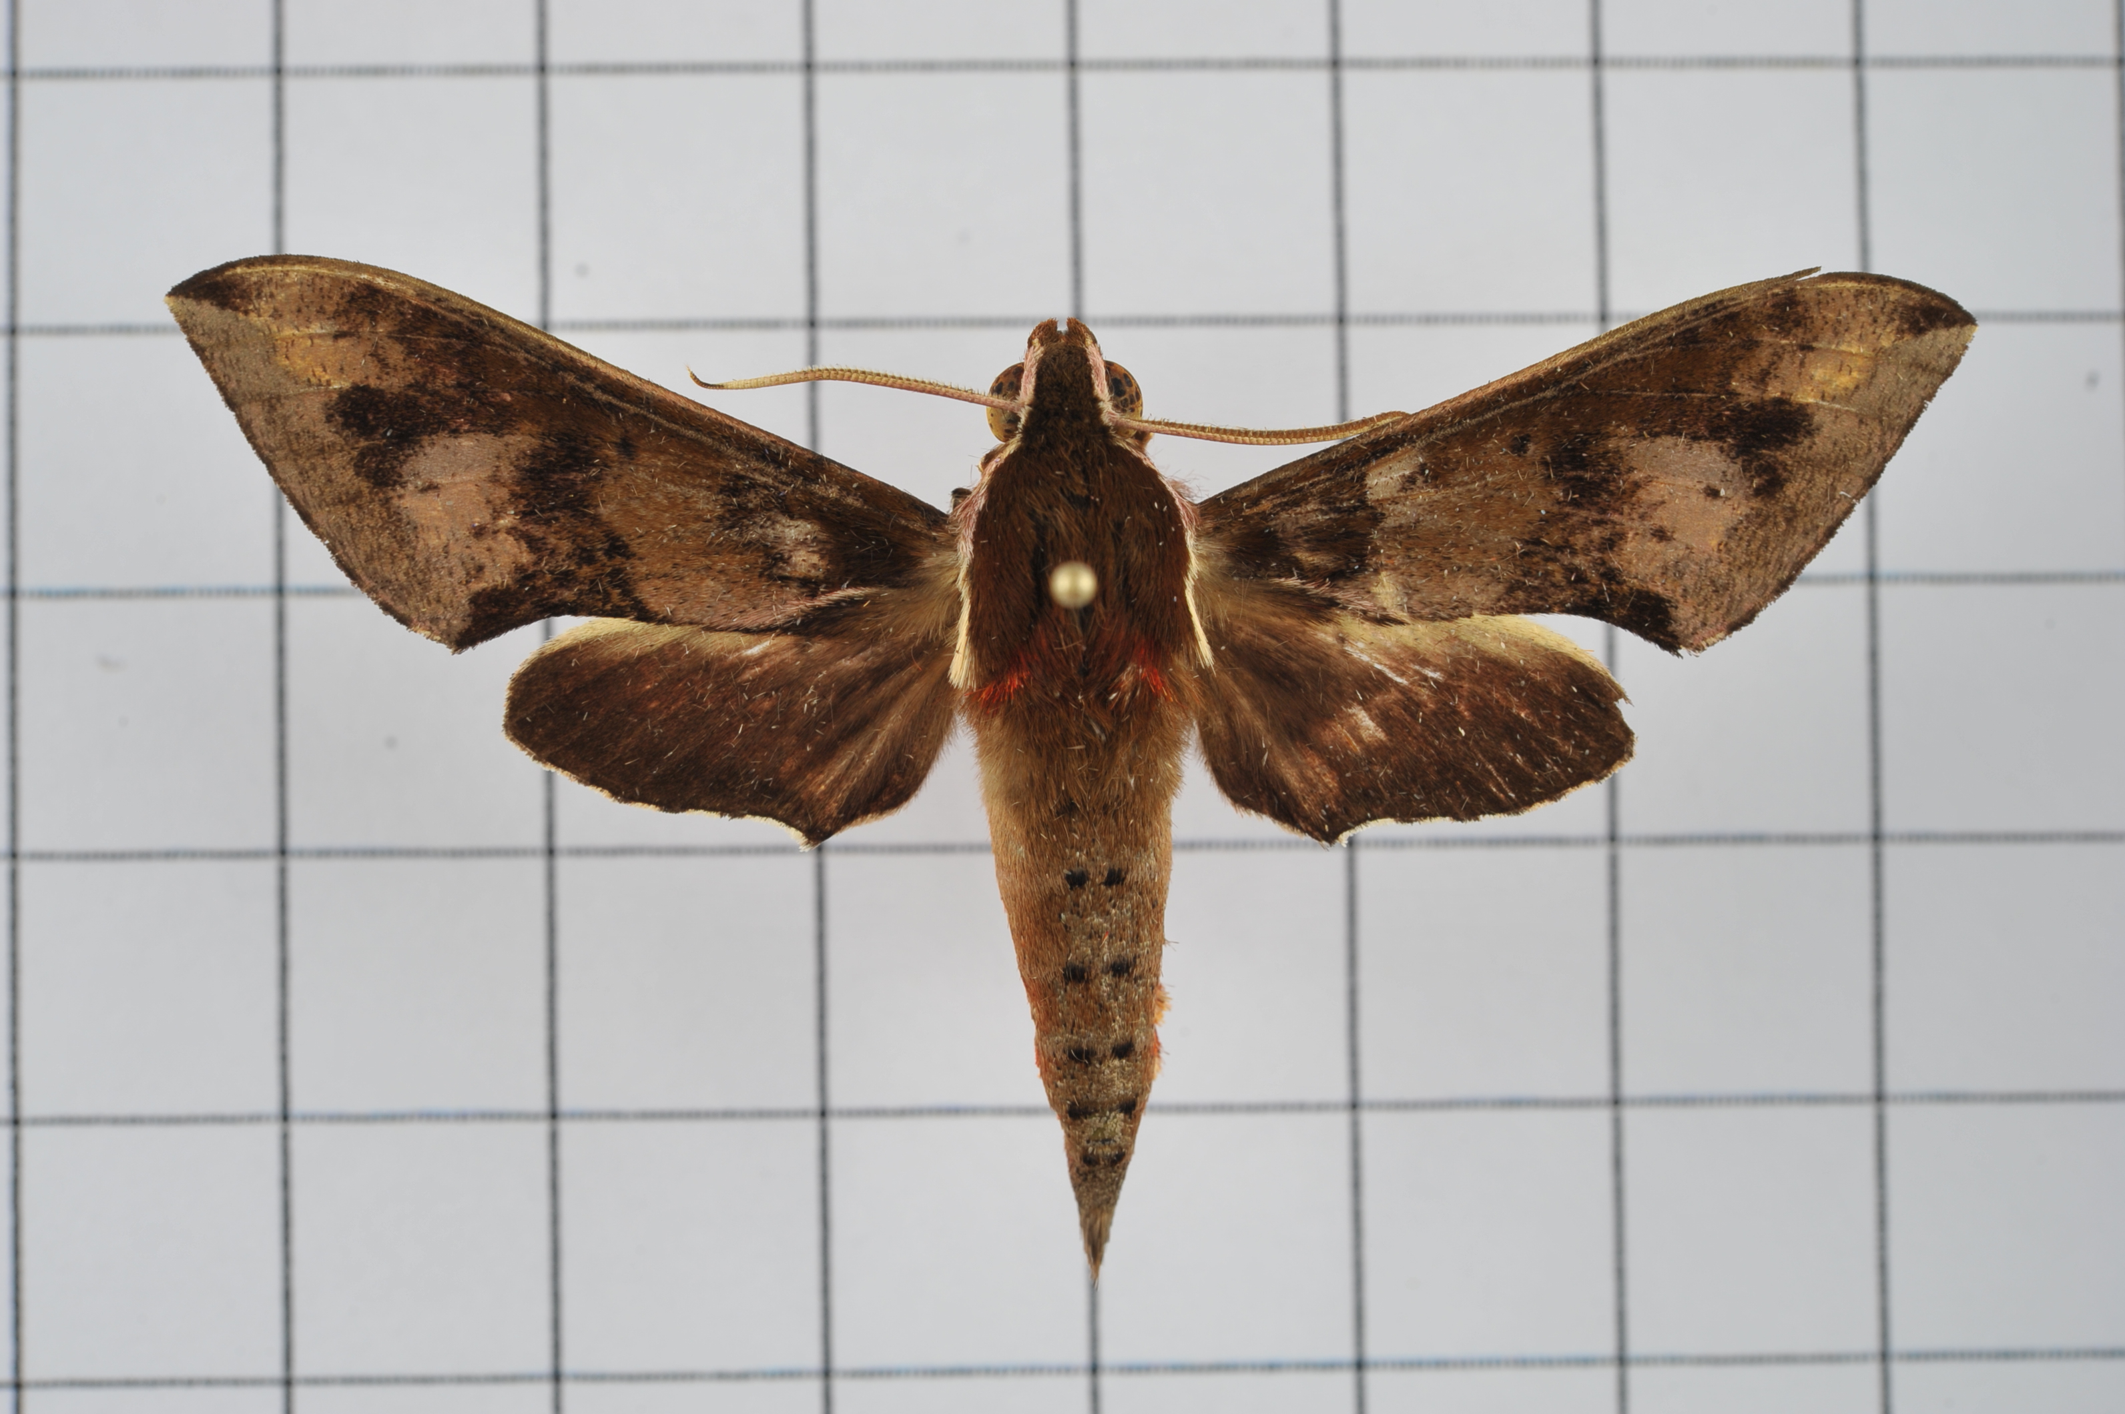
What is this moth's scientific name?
Rhagastis binoculata
